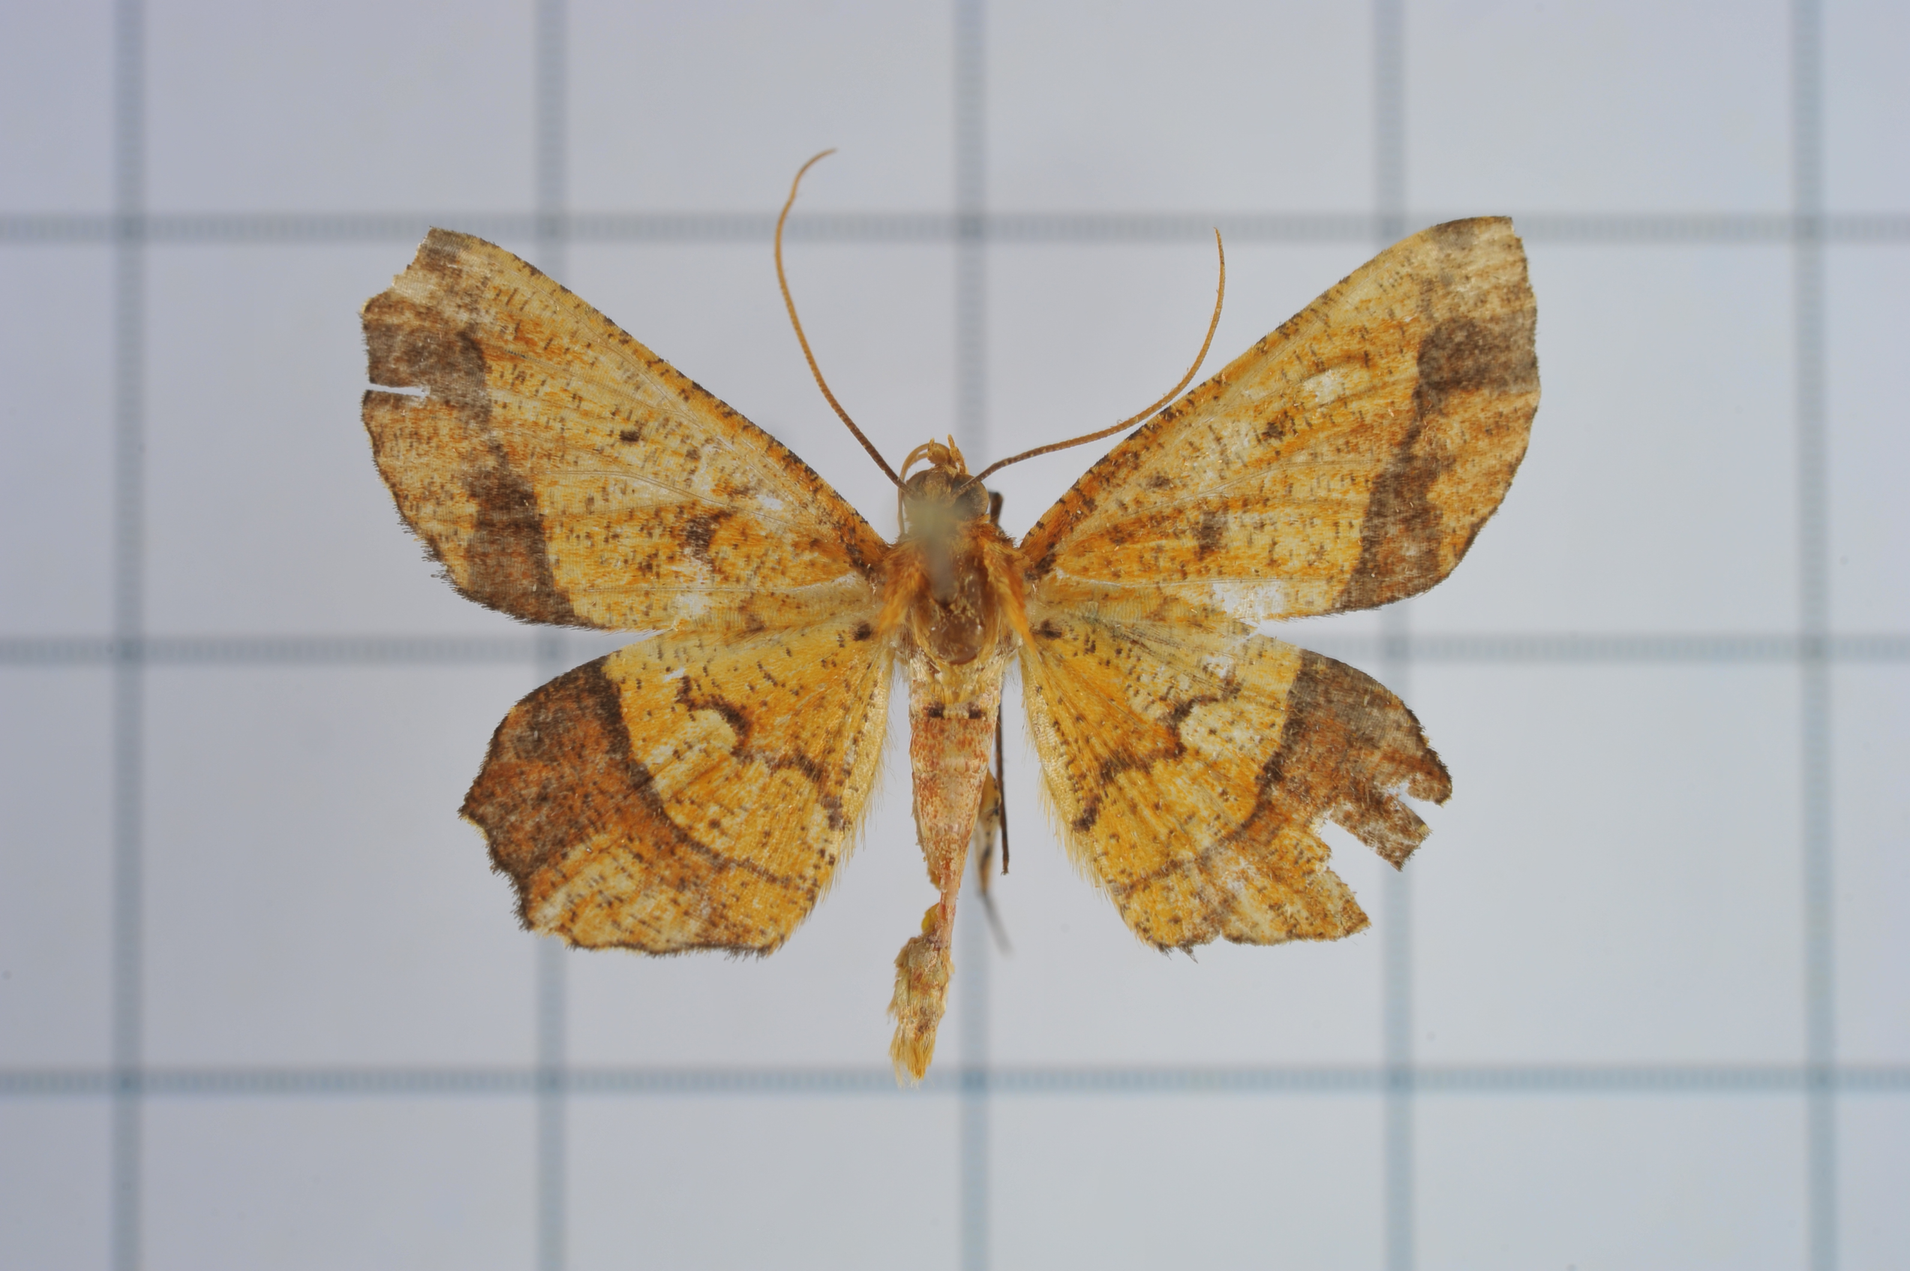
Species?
Entomopteryx combusta combusta
